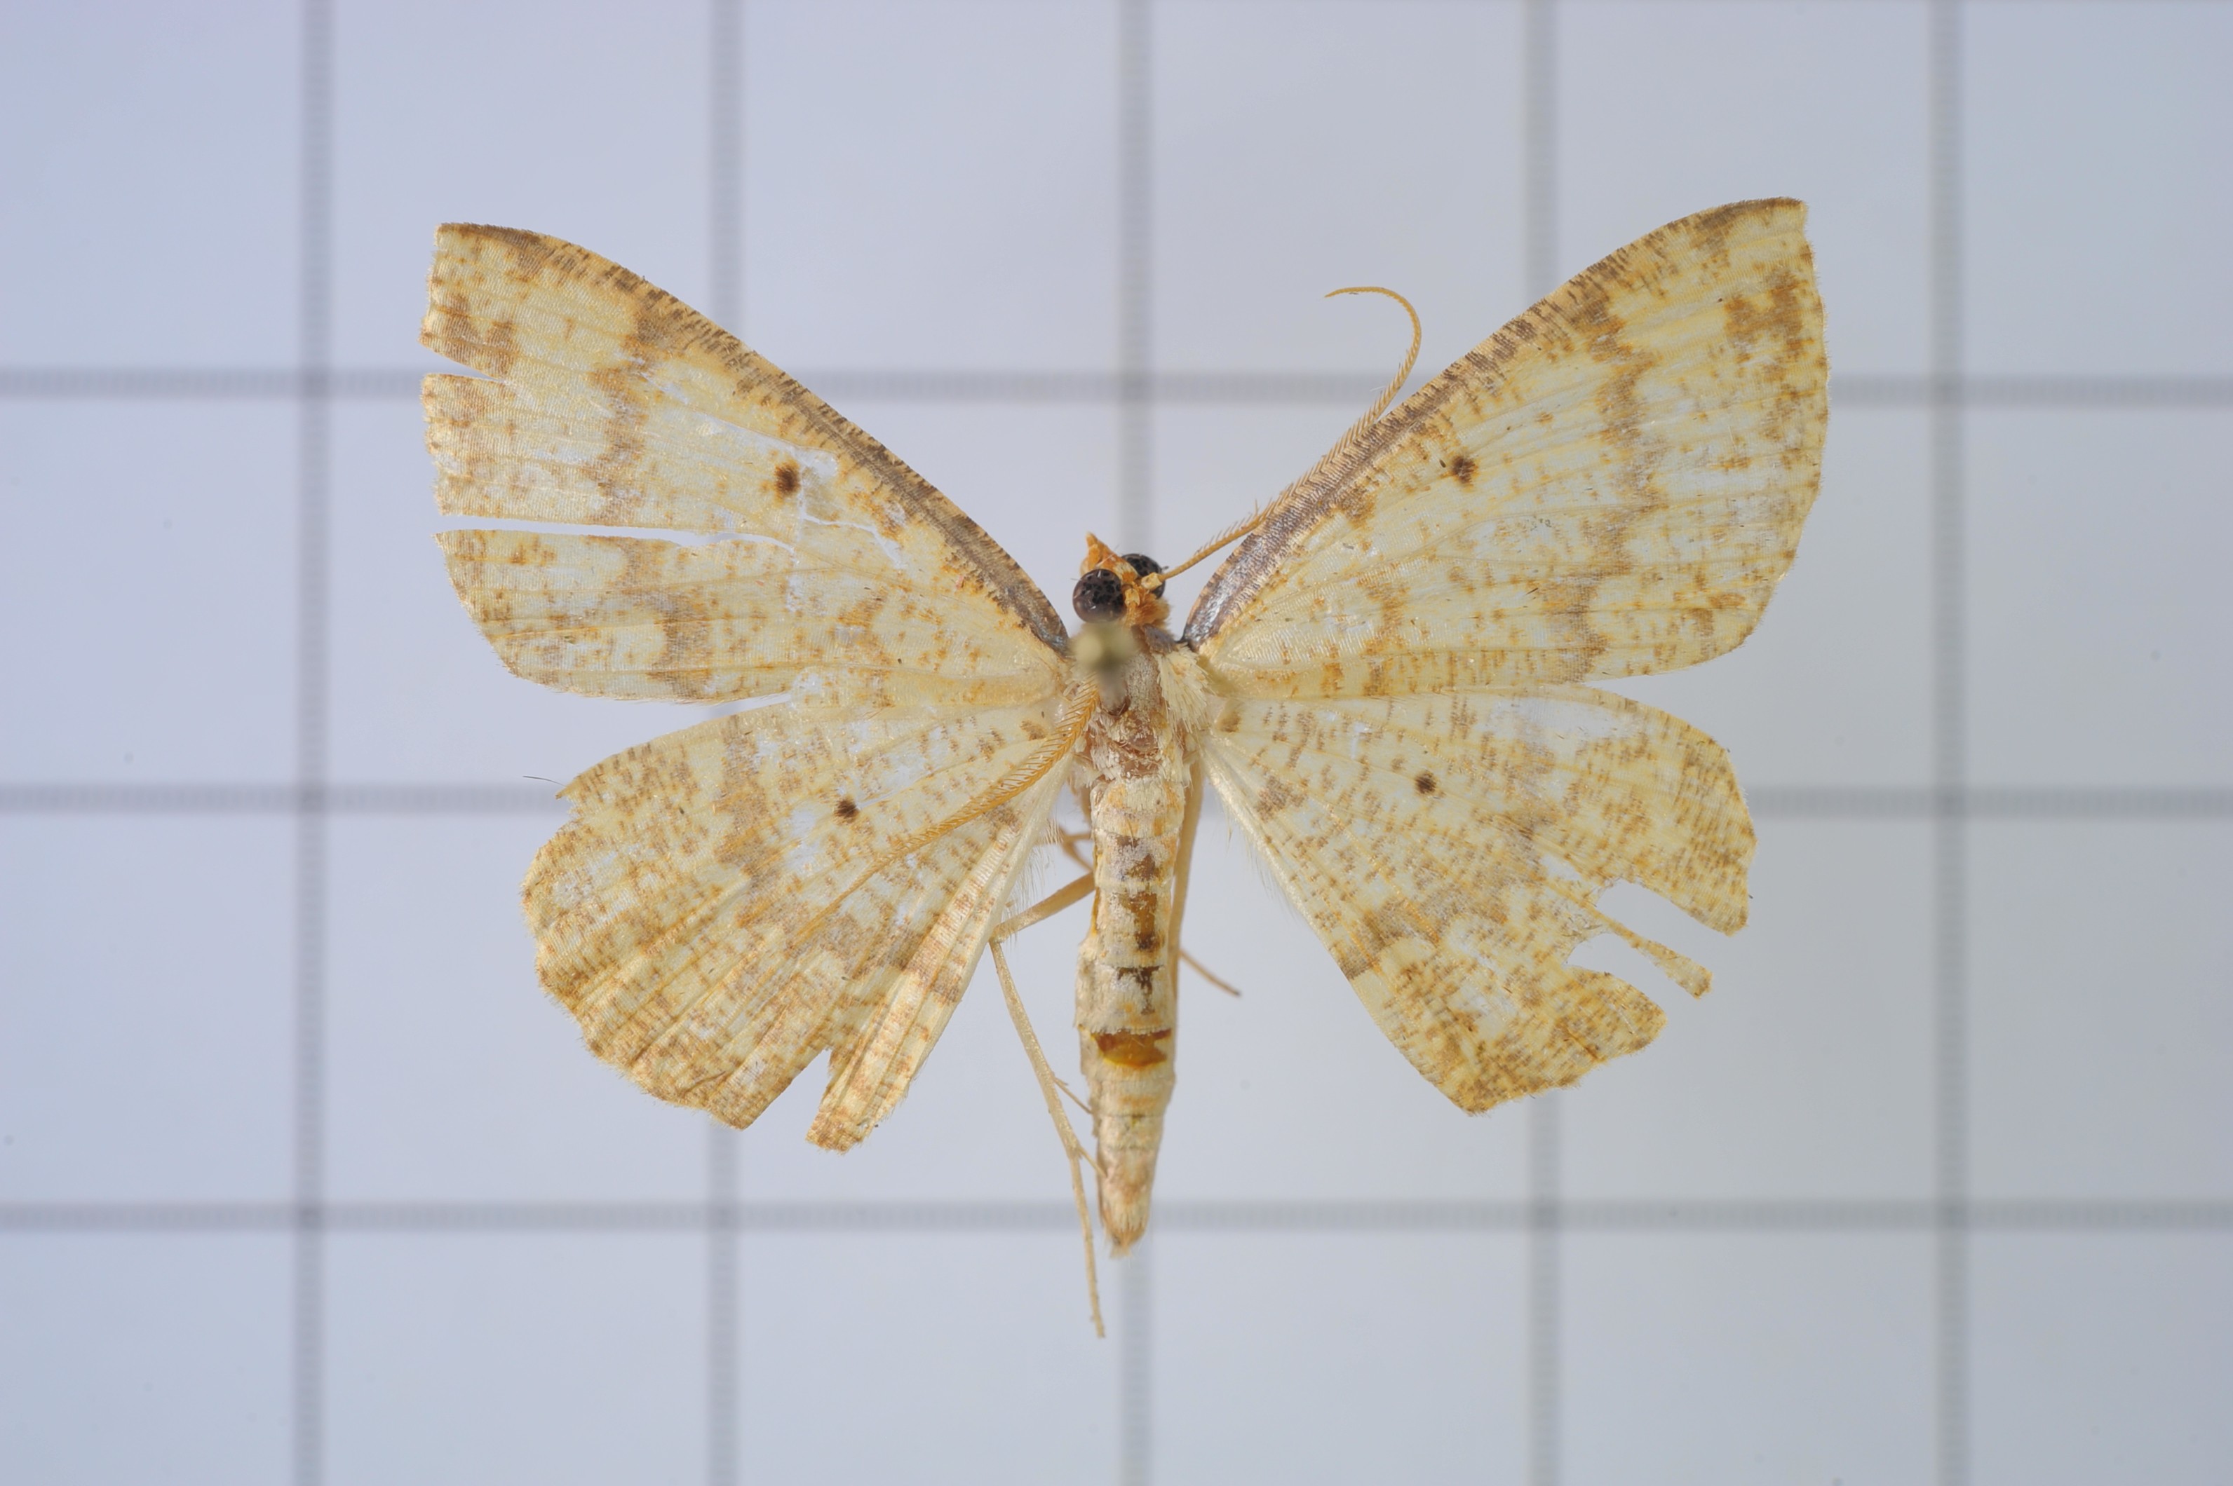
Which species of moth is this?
Synegia esther
